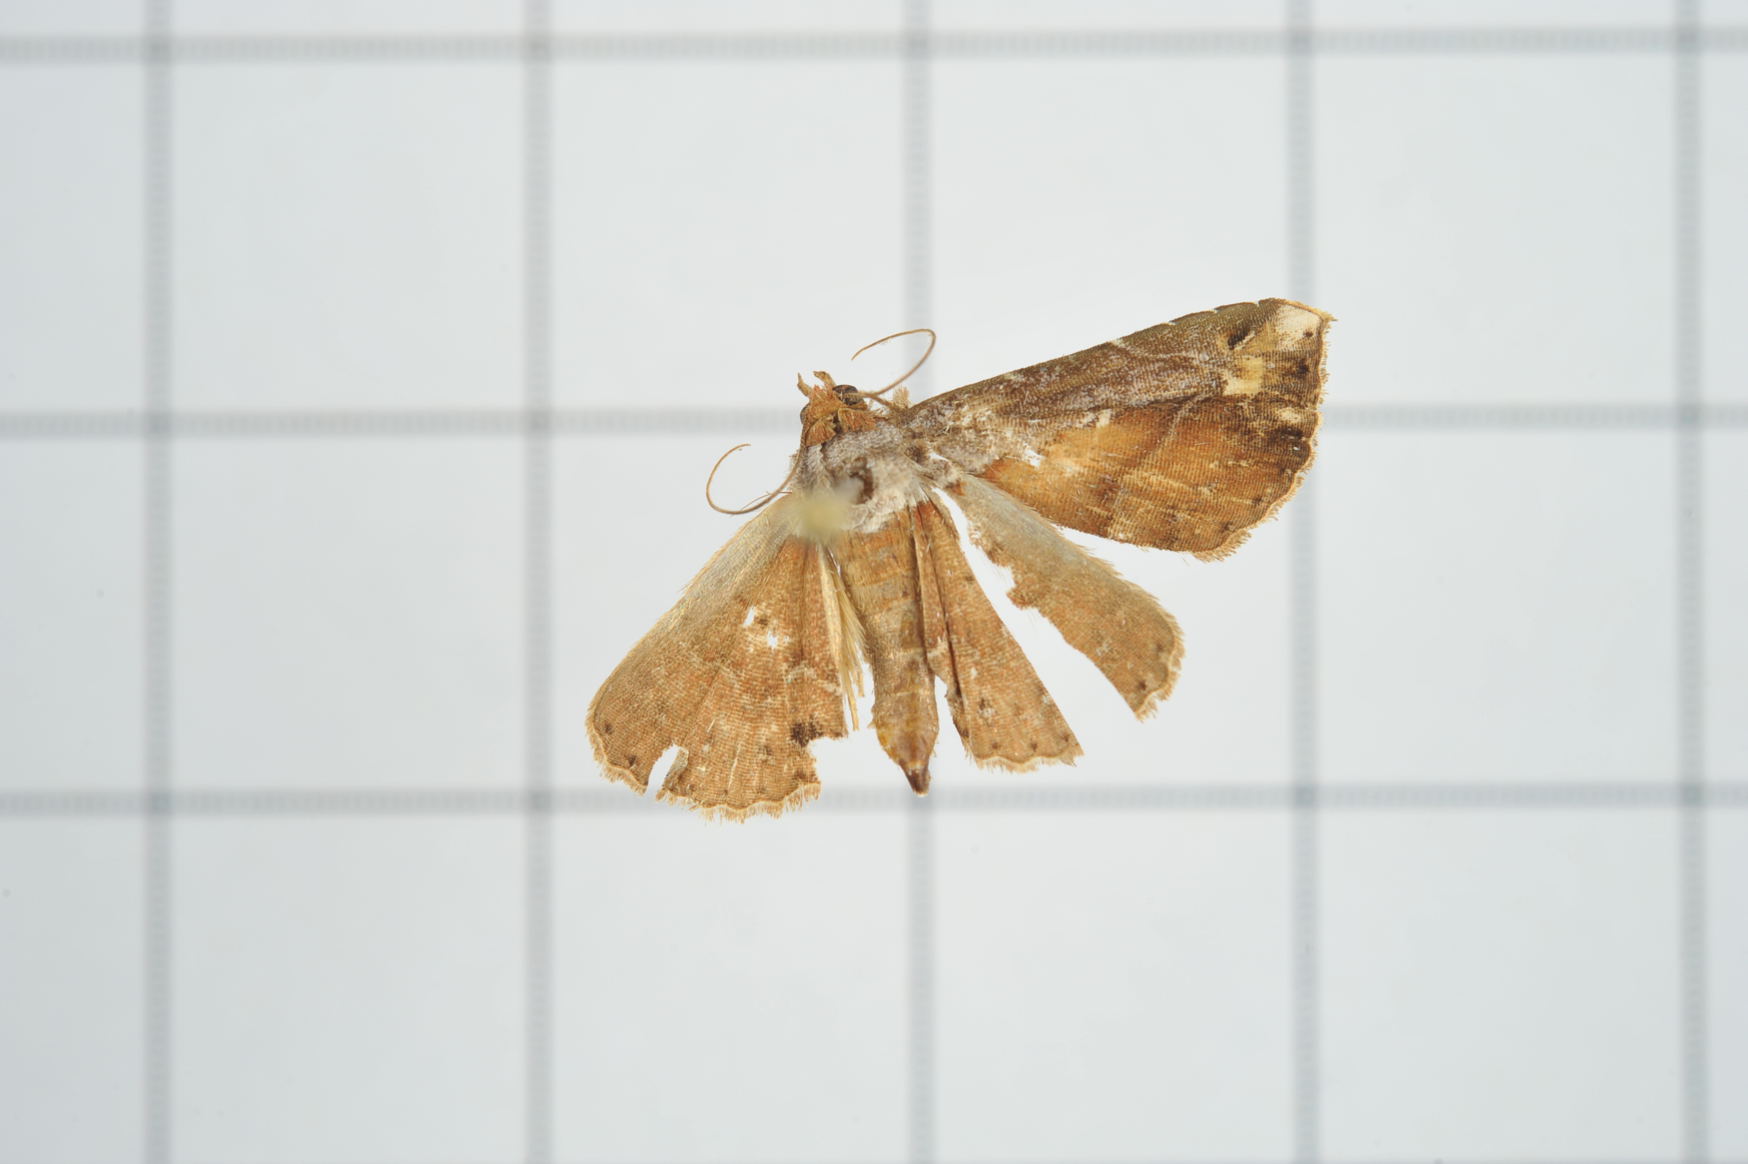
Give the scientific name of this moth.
Zurobata vacillans
